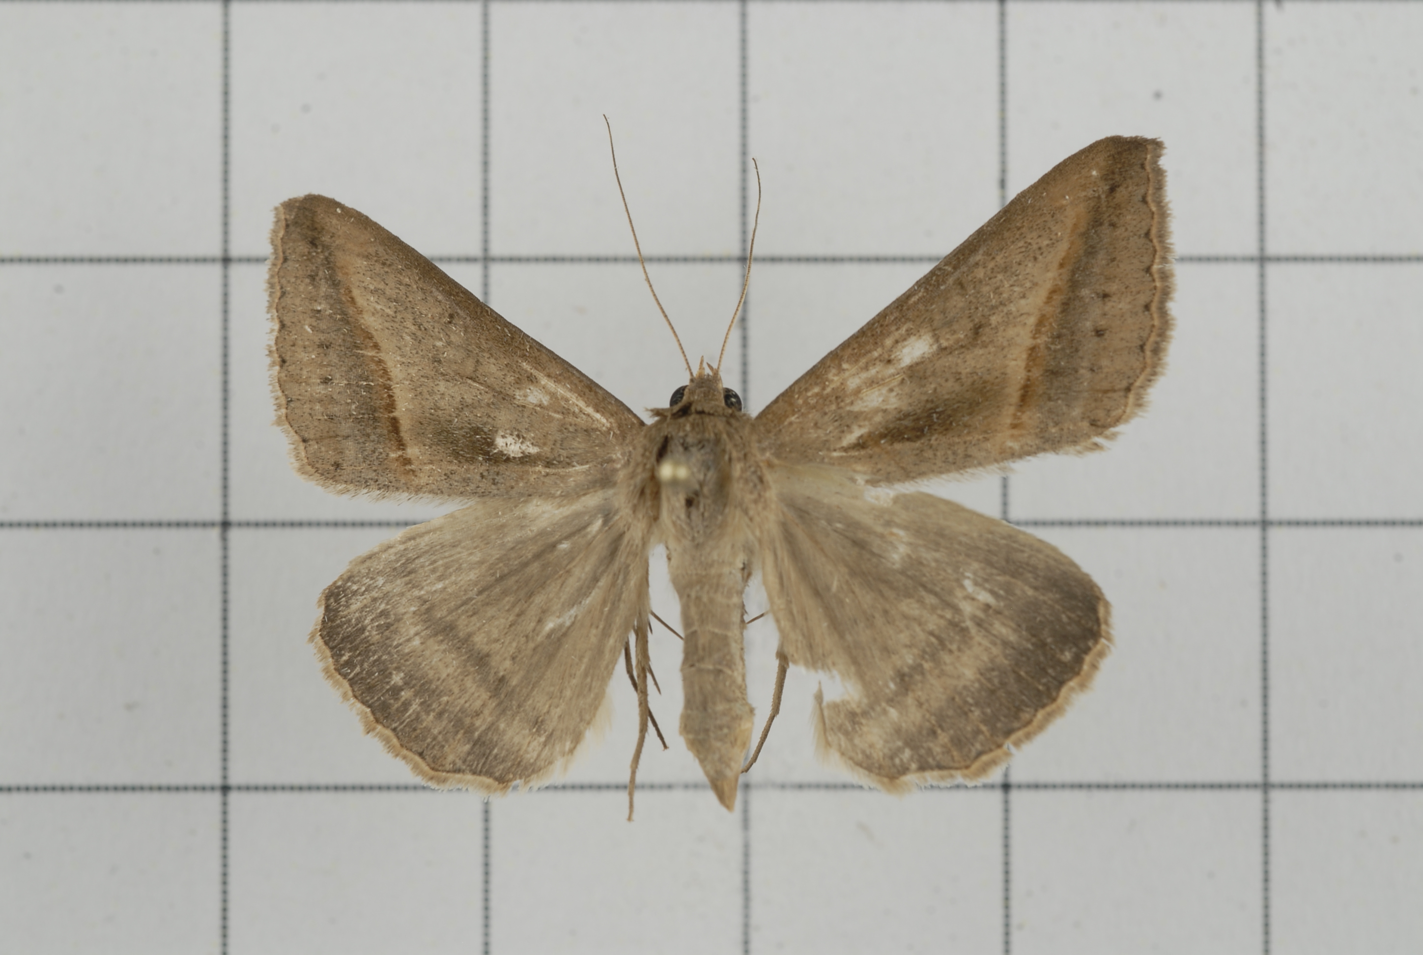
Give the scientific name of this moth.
Mocis frugalis
